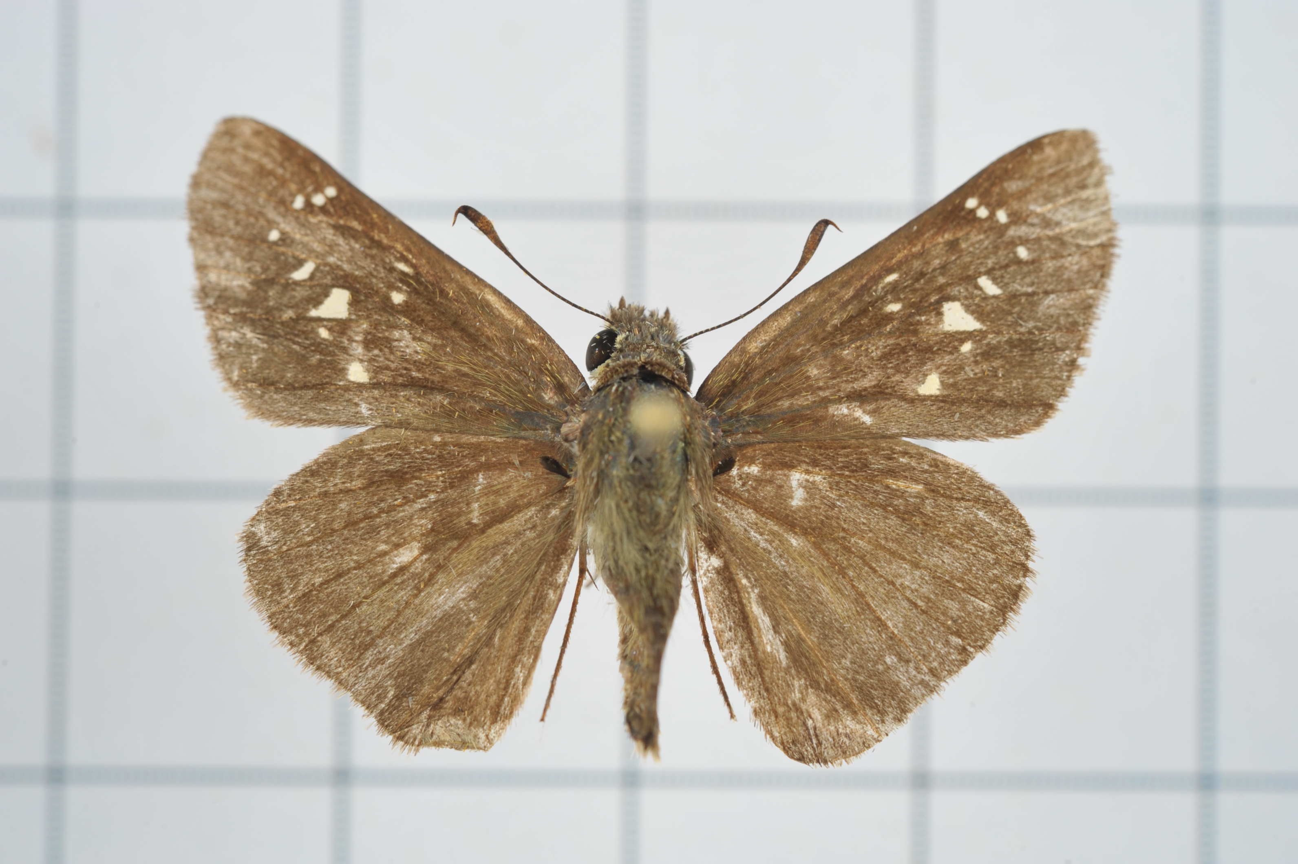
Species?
Pelopidas mathias oberthueri
